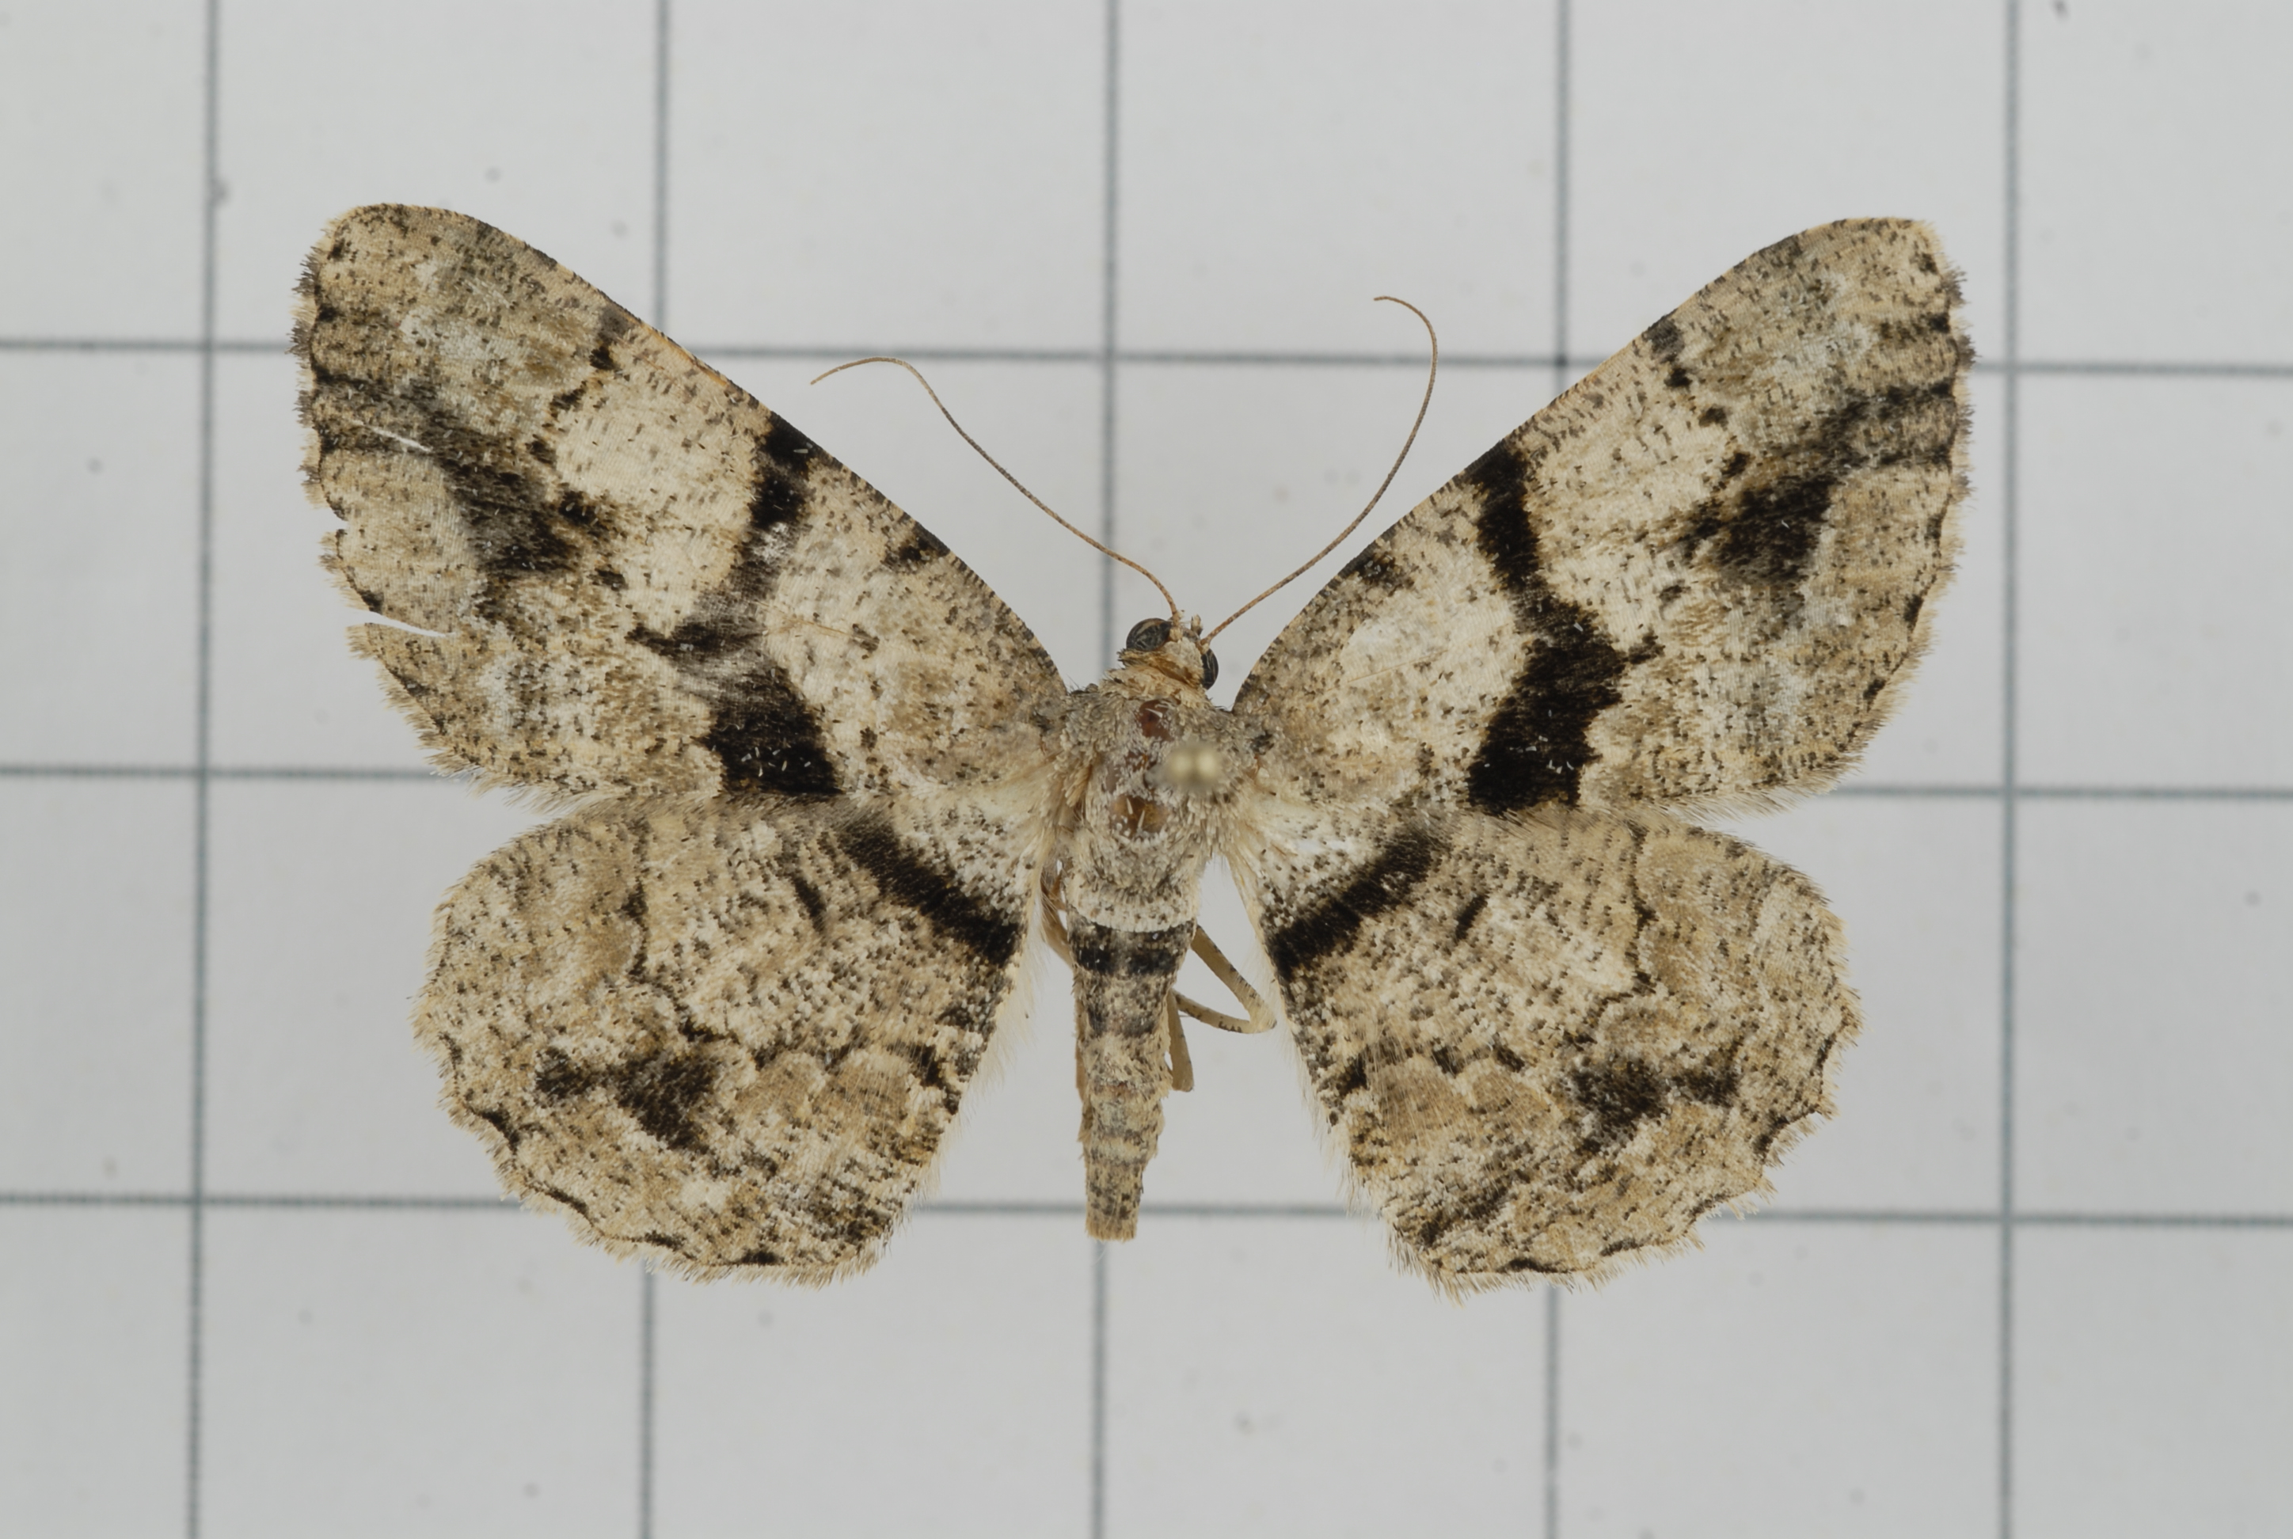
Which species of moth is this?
Psilalcis diorthogonia
